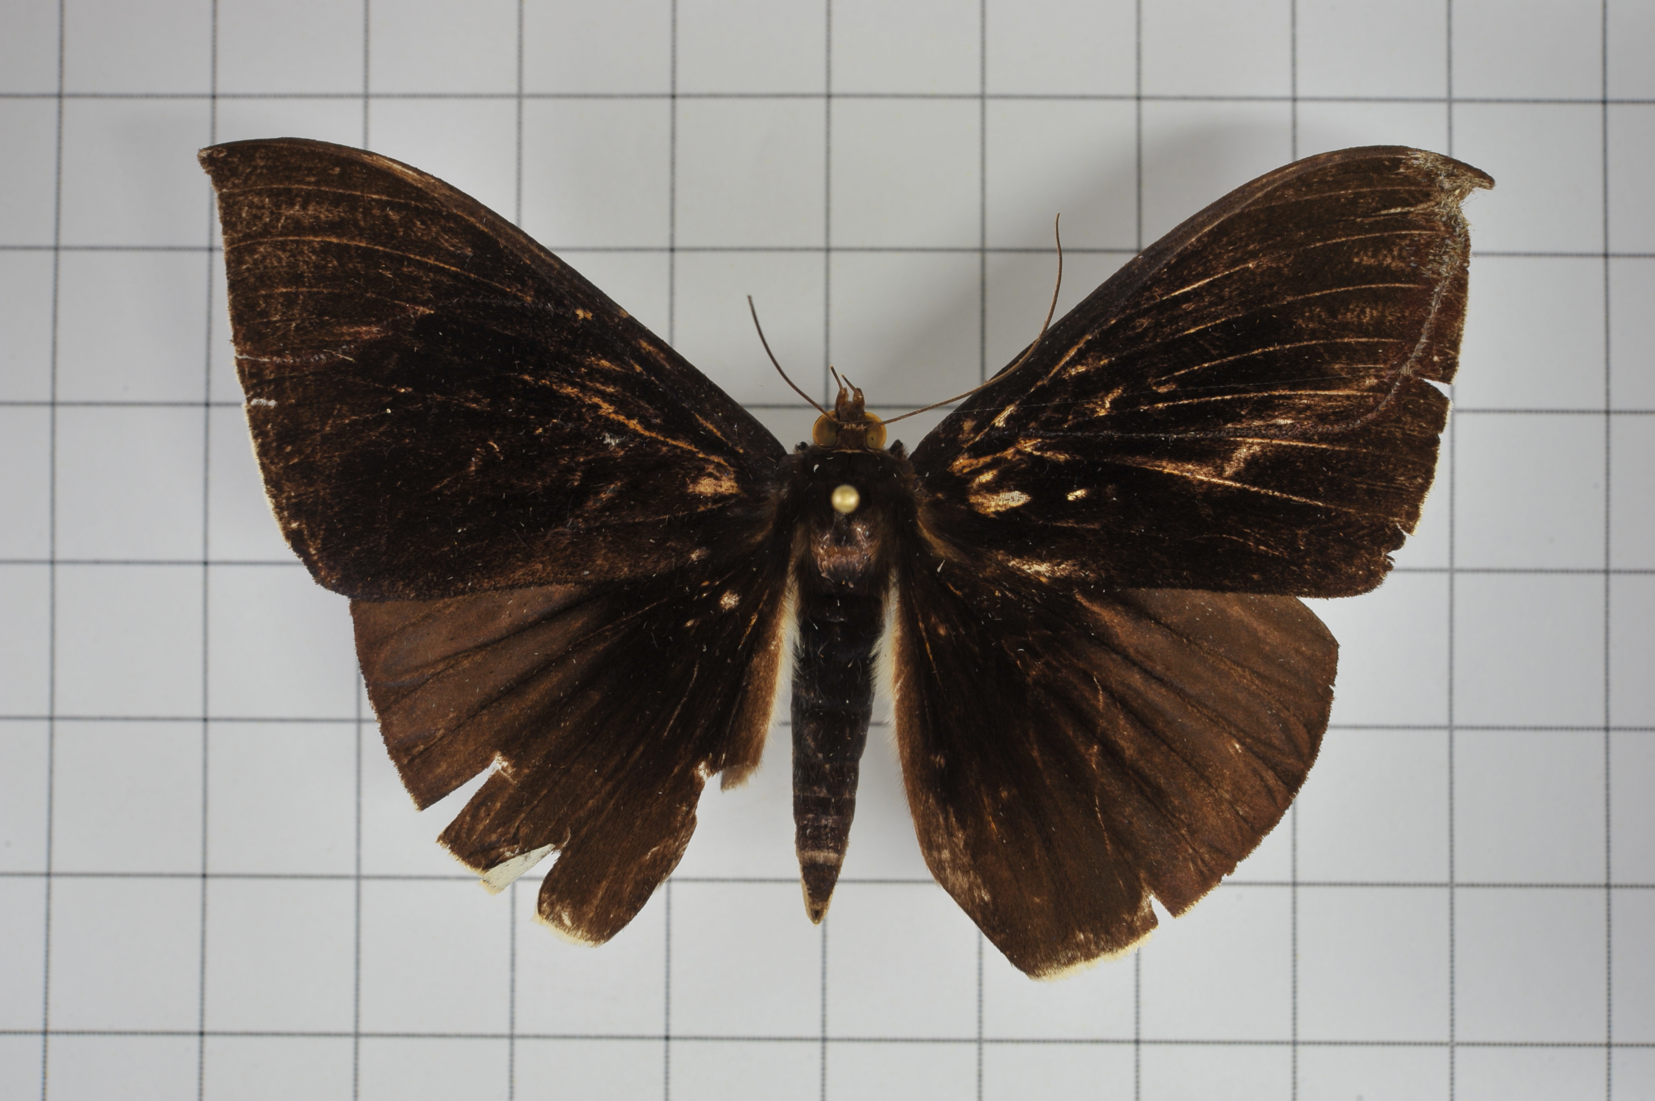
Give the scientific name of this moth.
Lygniodes hypoleuca
